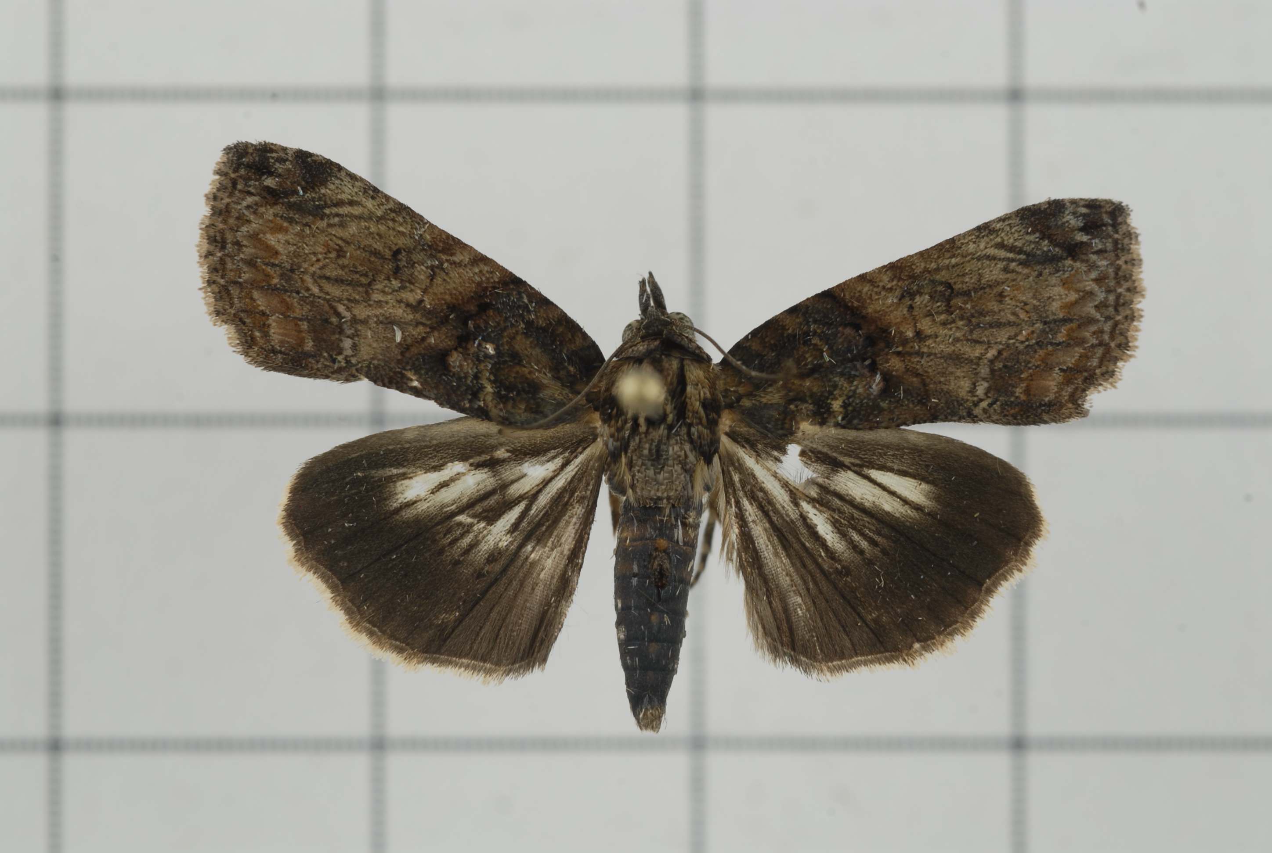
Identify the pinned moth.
Lophoptera phaeobasis
